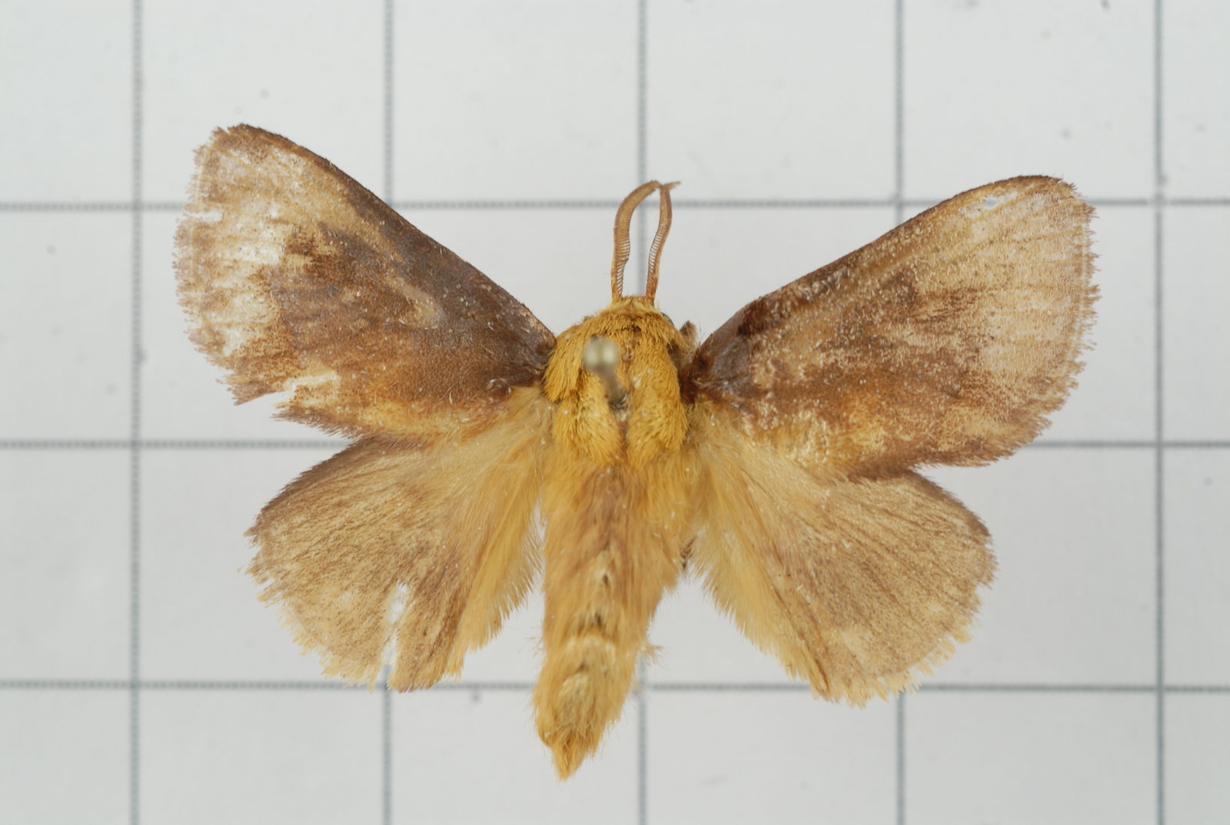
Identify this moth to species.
Narosoideus flavidorsalis
